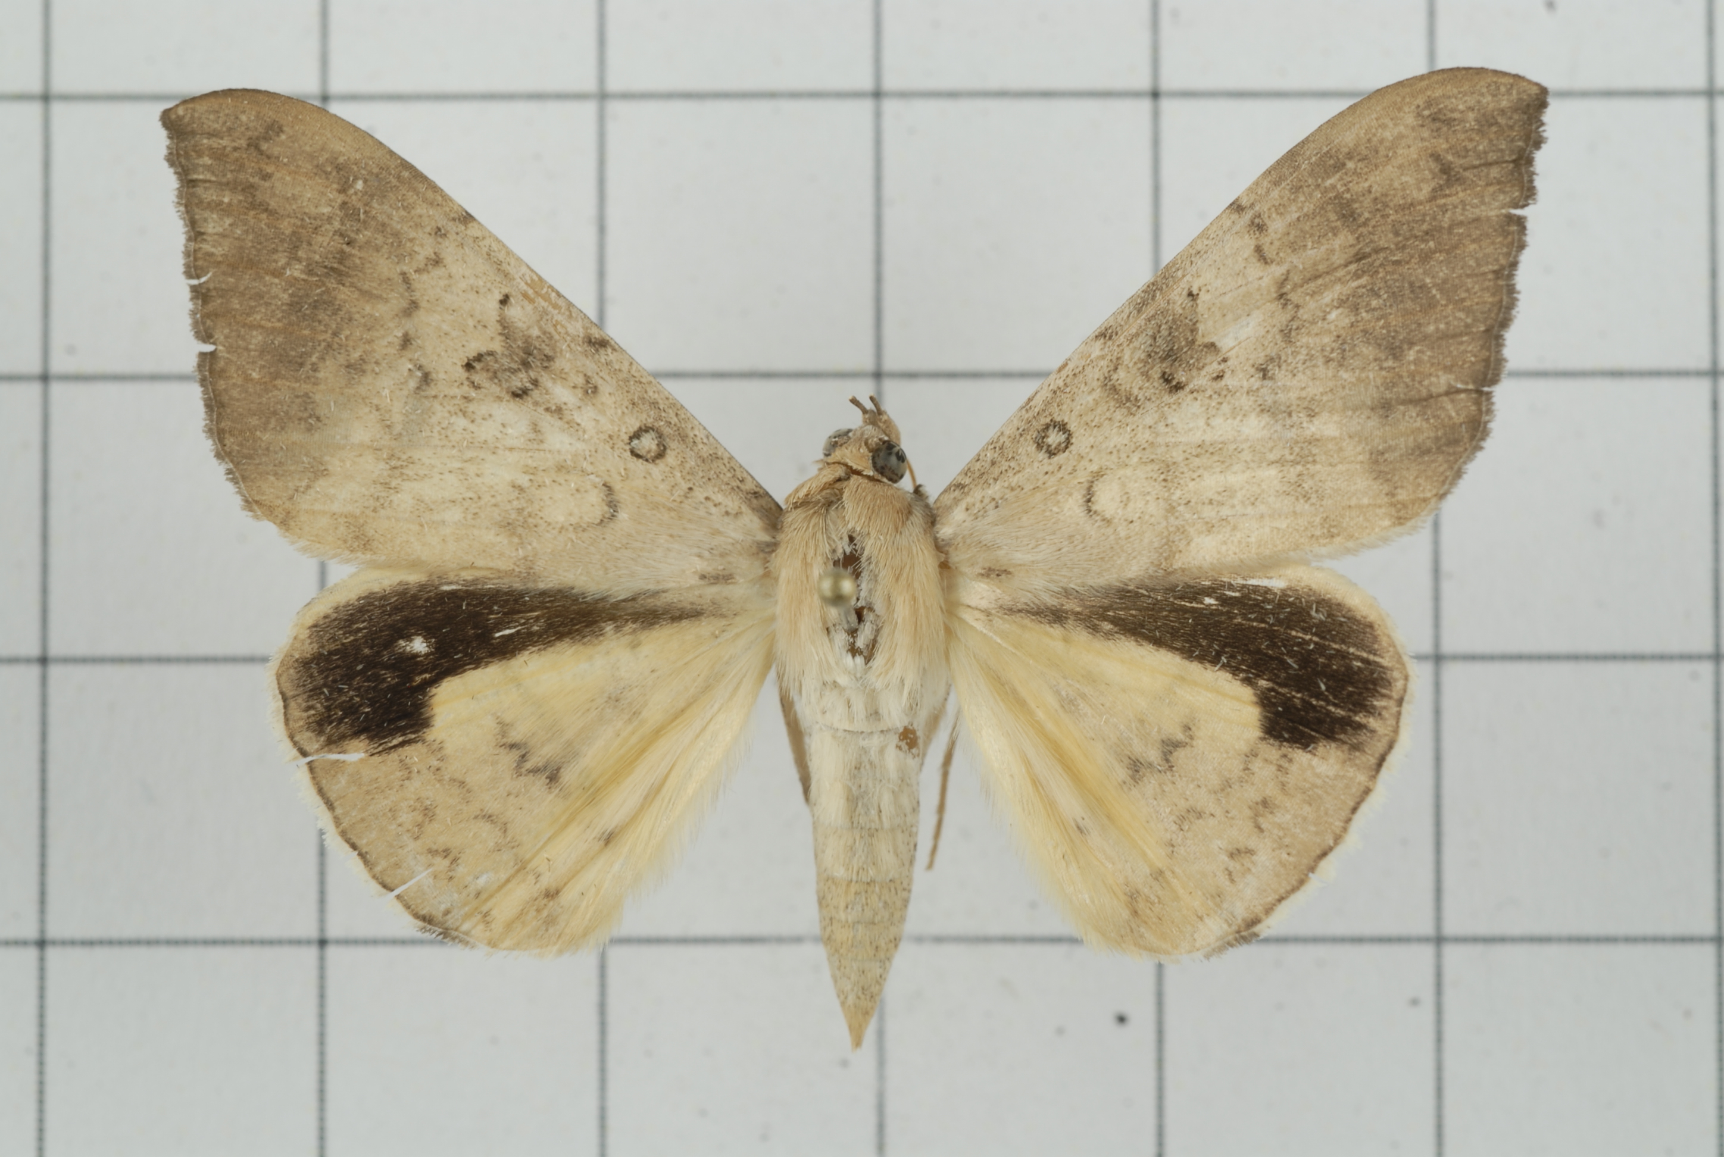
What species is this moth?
Oxyodes scrobiculata
